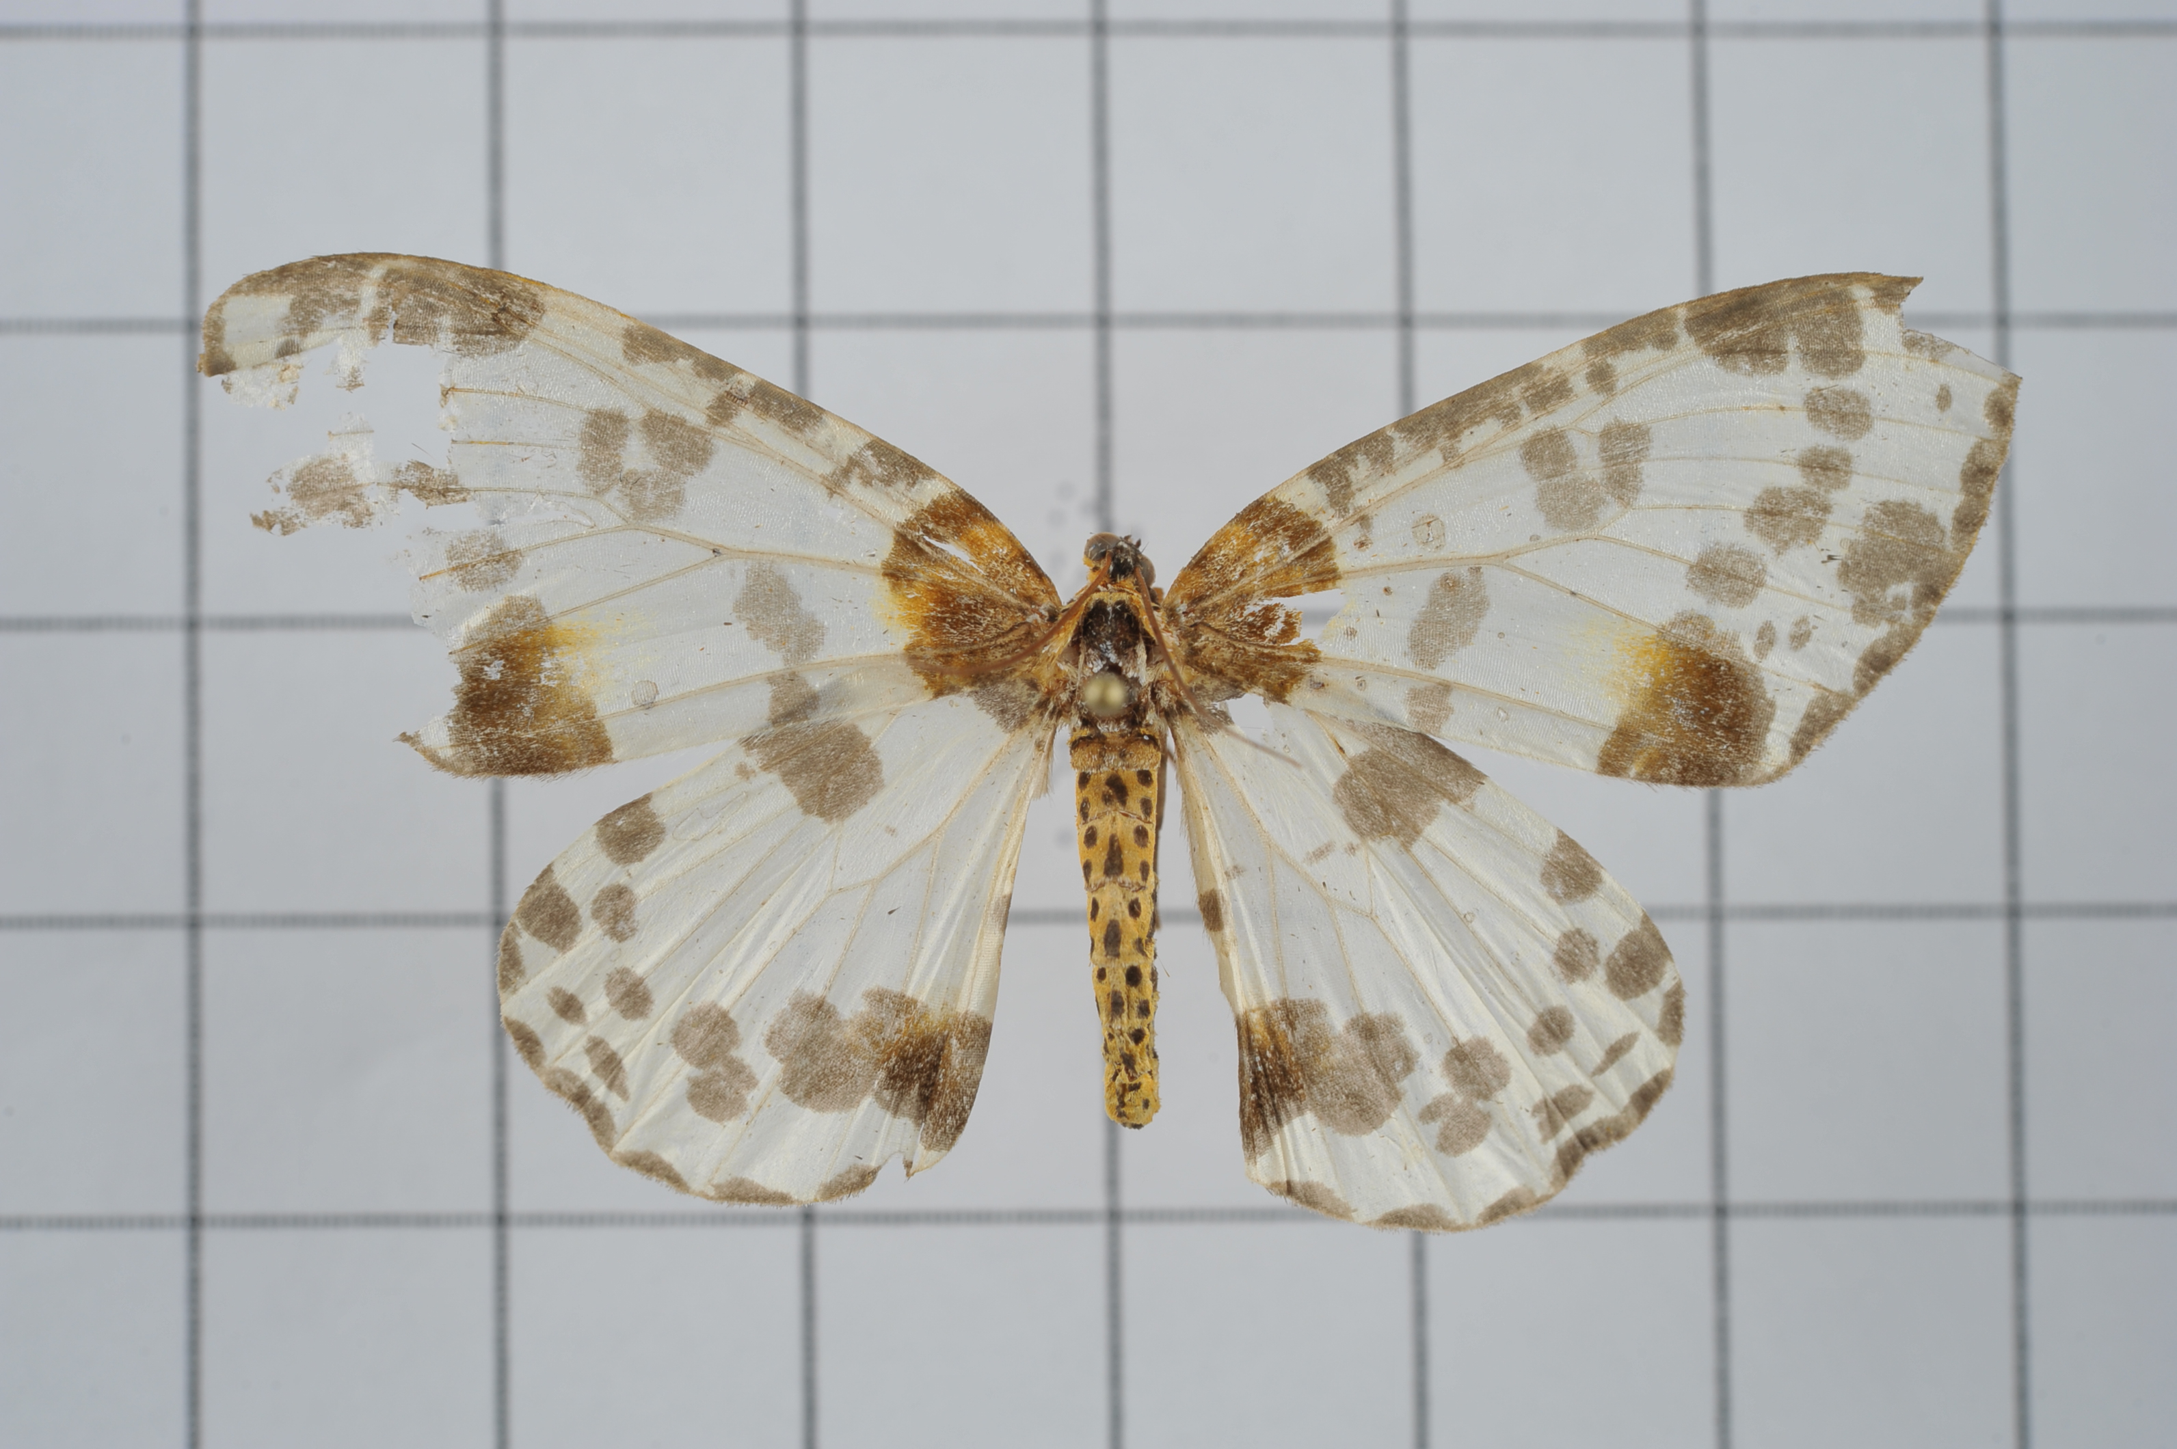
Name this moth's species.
Abraxas formosilluminata
